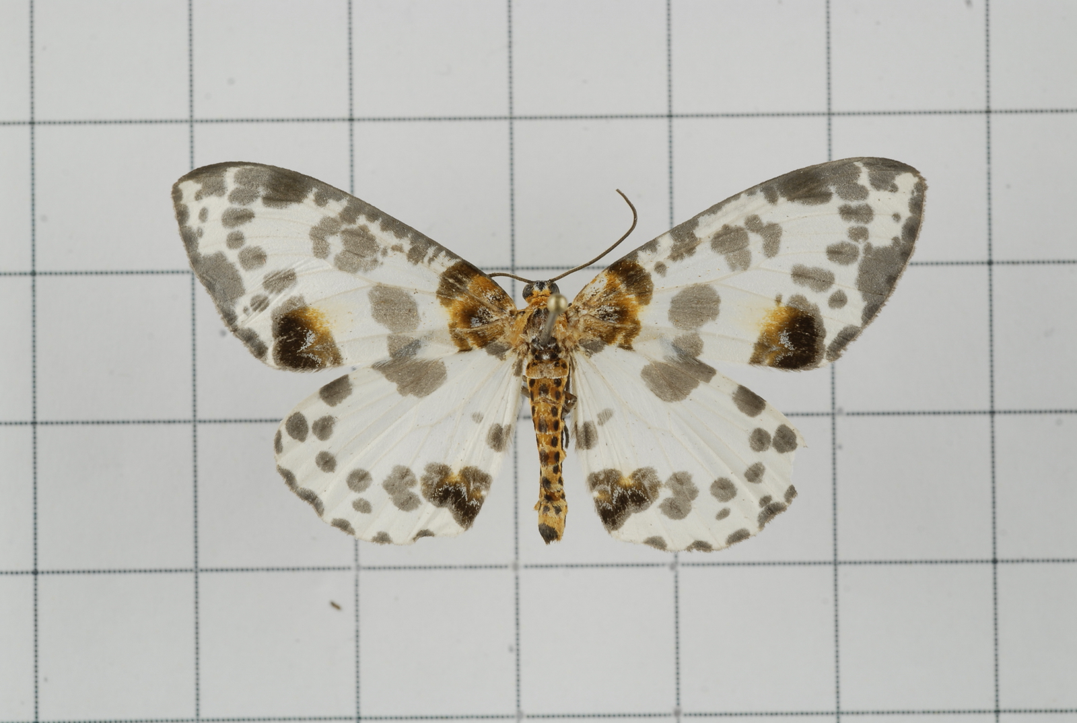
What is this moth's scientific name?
Abraxas formosilluminata
